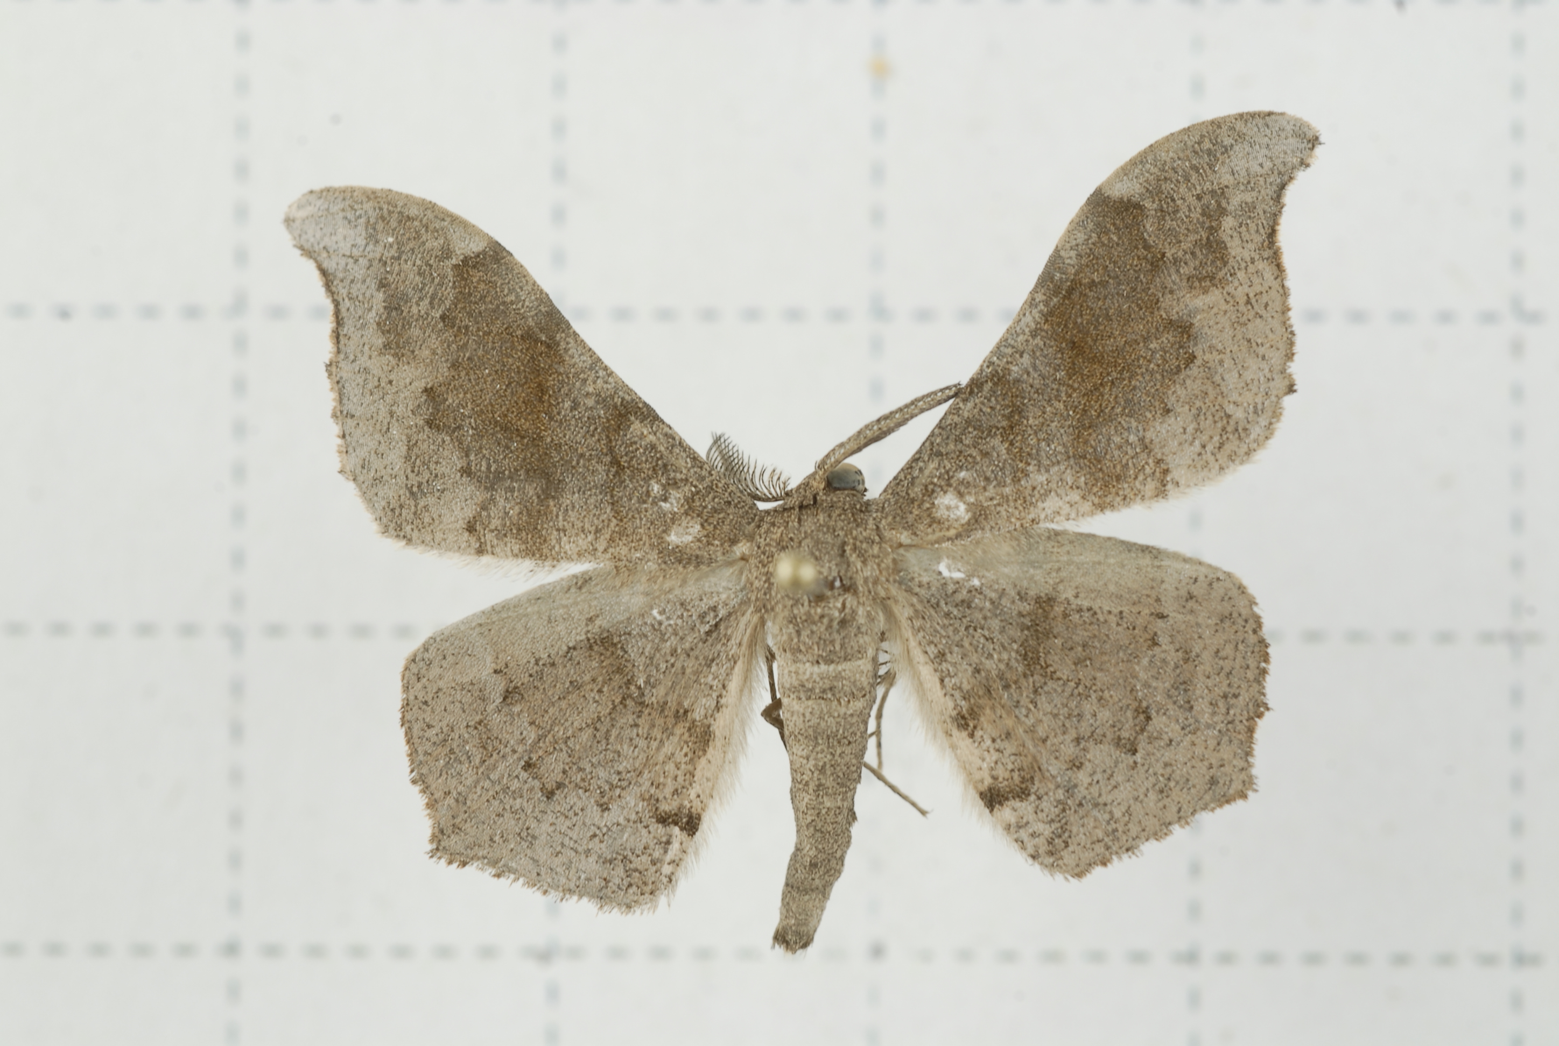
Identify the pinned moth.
Hyposidra talaca talaca
